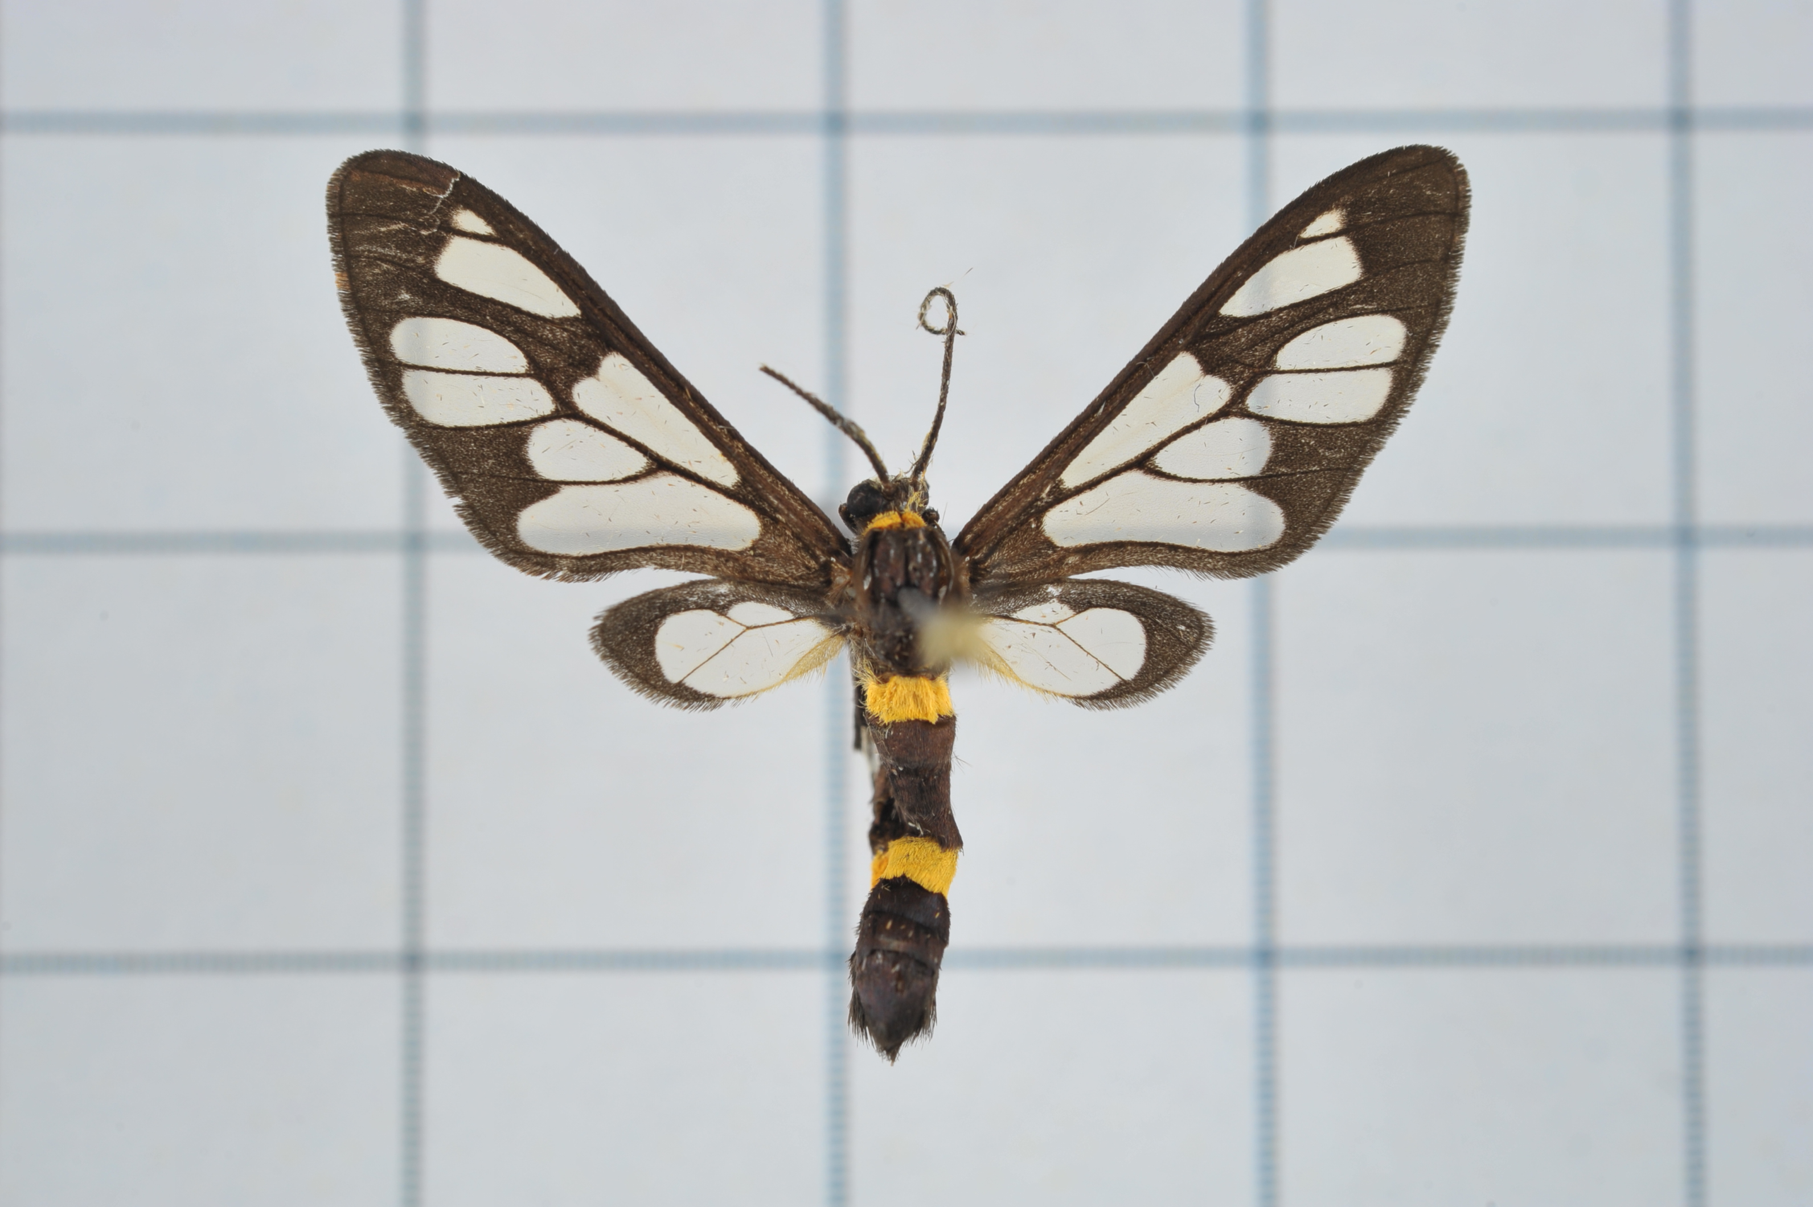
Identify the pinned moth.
Syntomoides imaon
